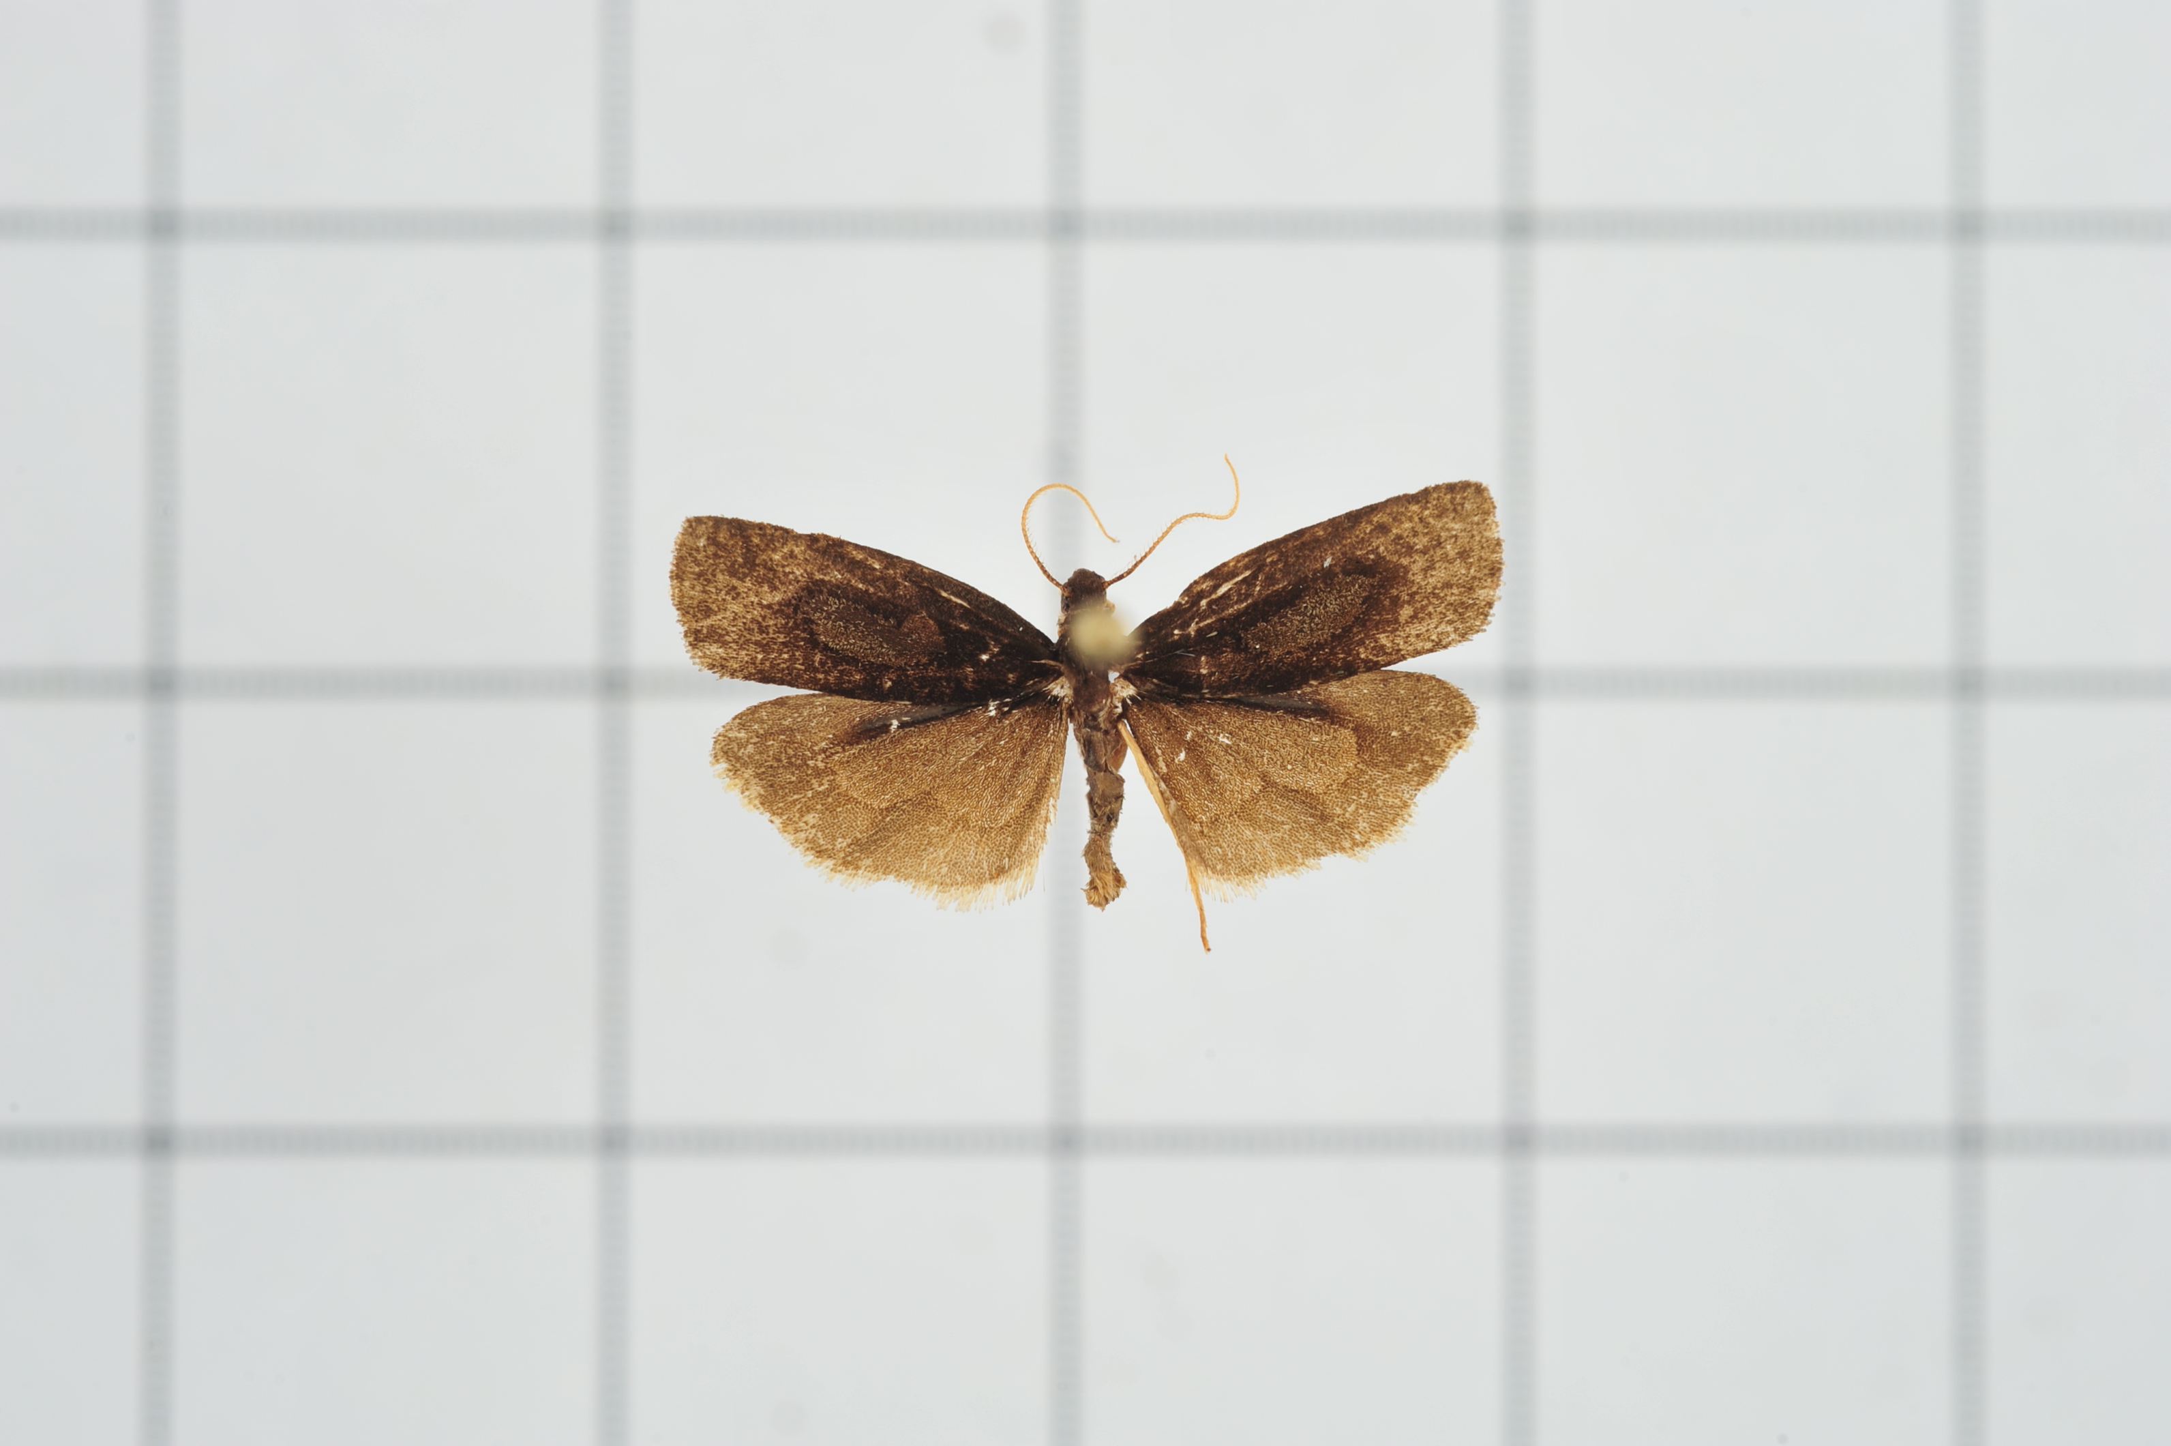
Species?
Blavia scoteola
